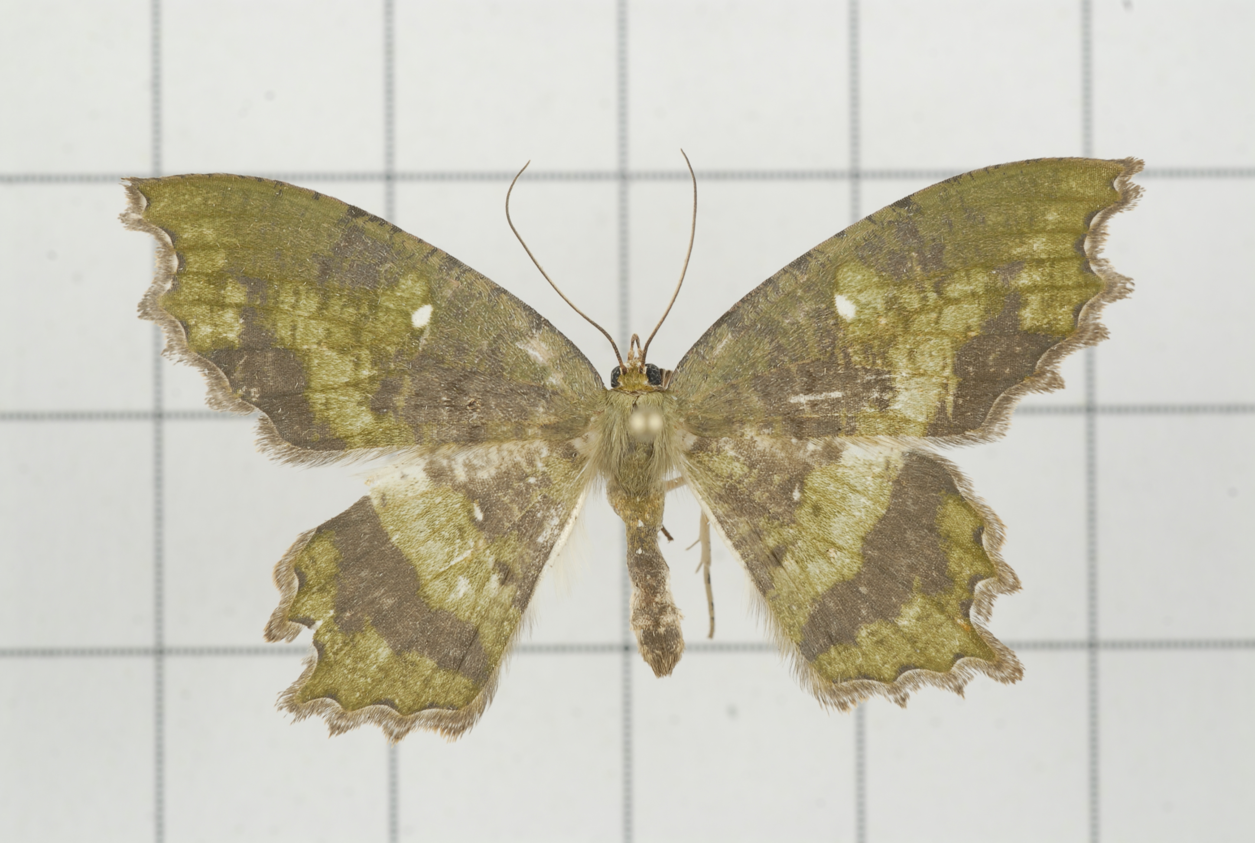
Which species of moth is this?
Paramaxates taiwana
